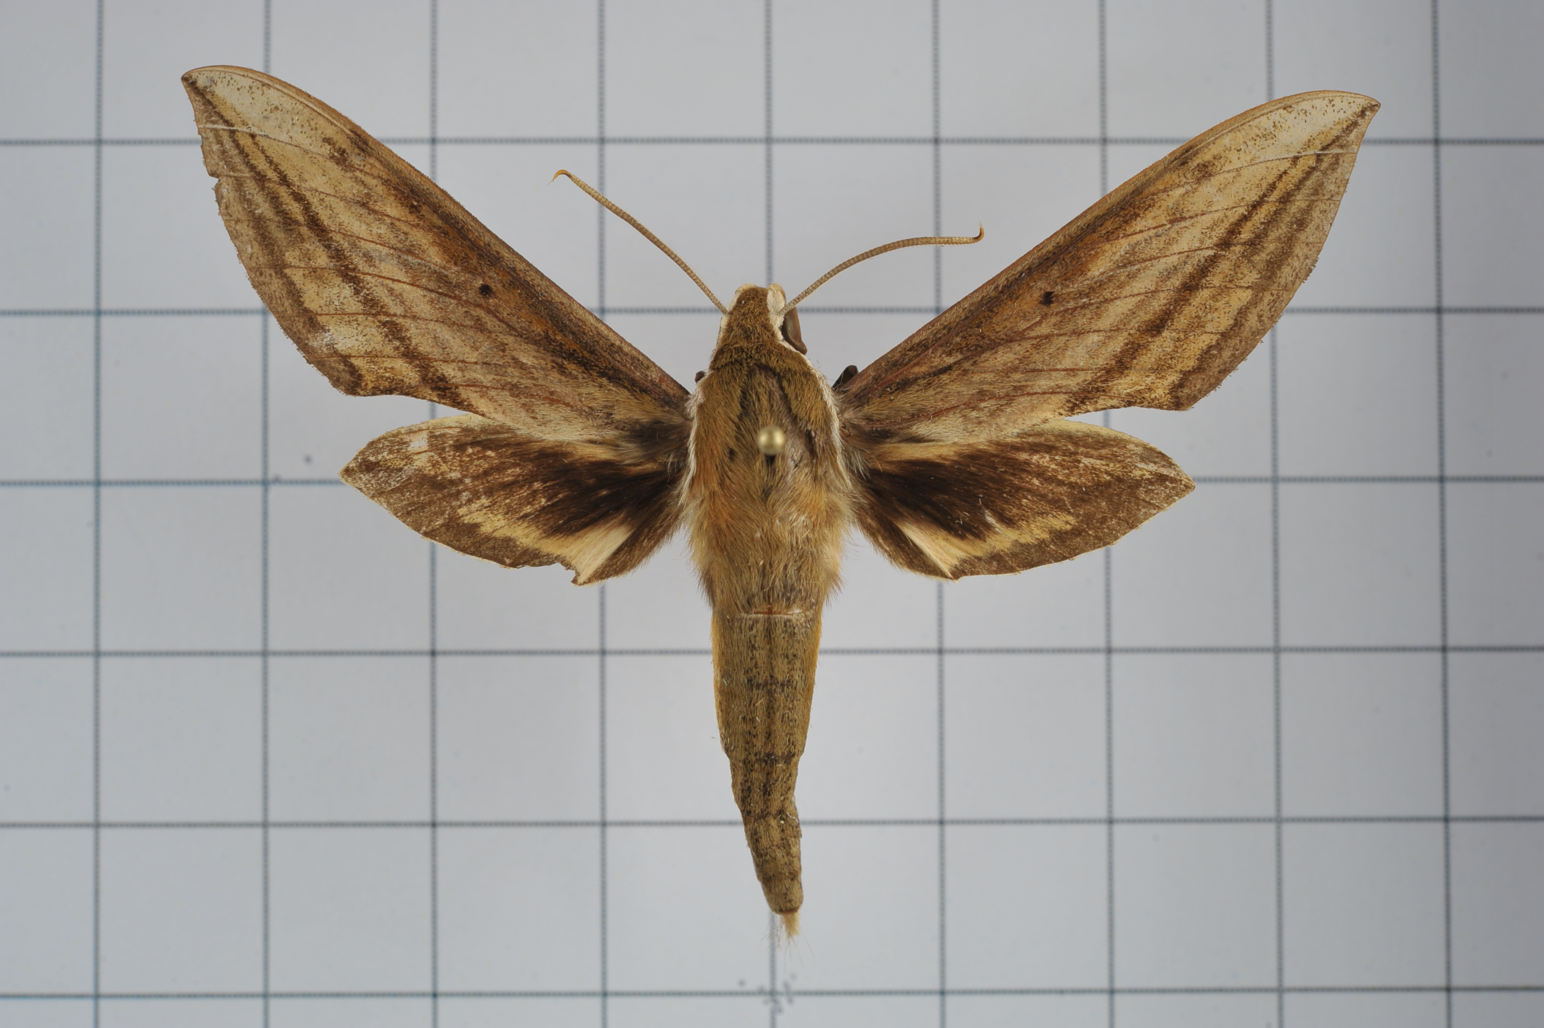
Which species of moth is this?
Cechetra minor
